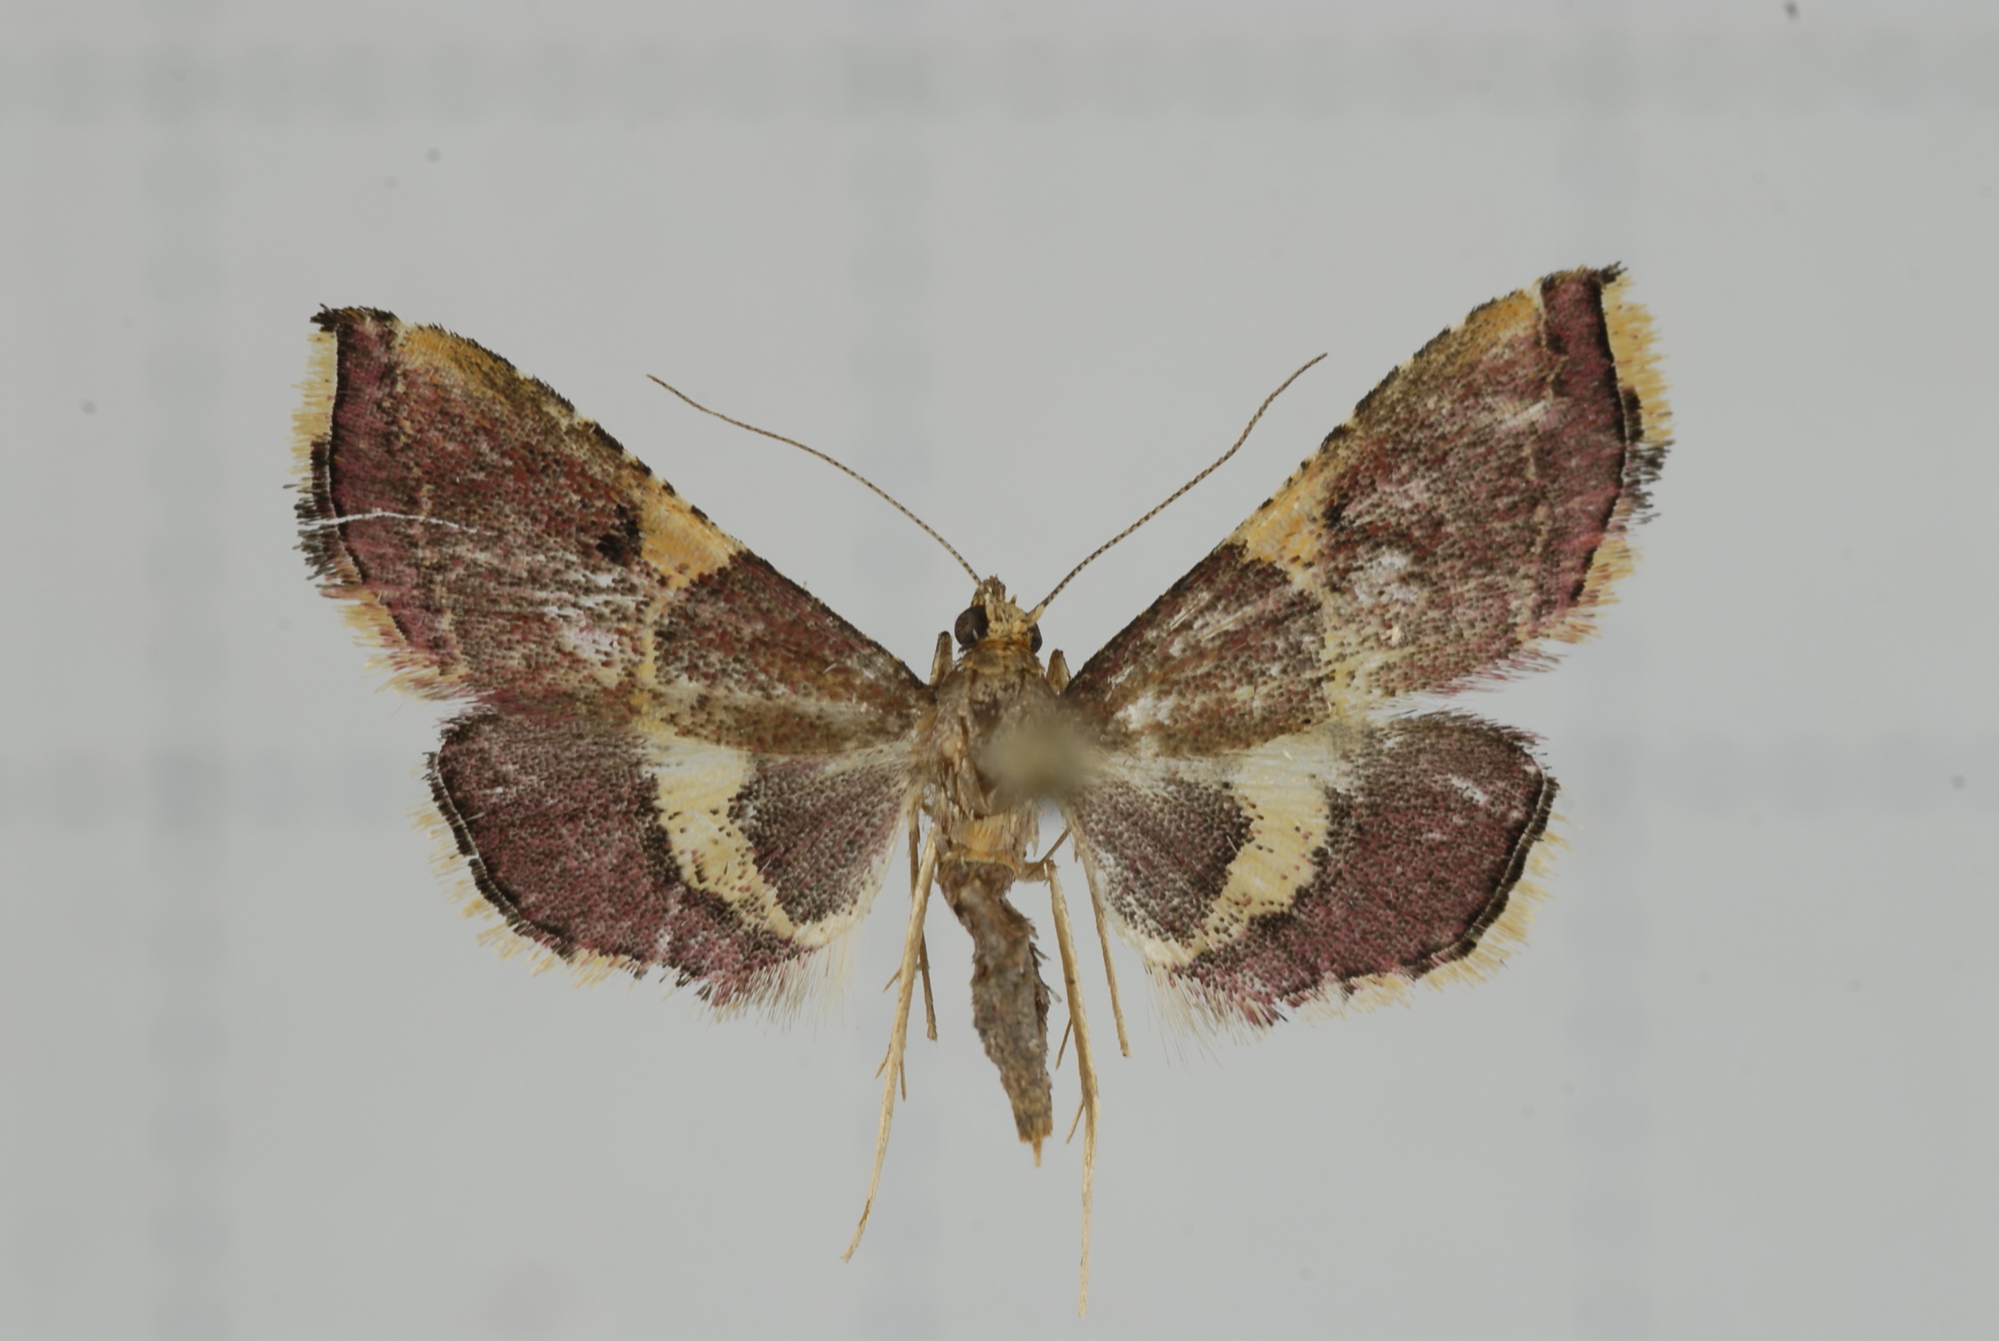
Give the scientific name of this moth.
Endotricha metacuralis
